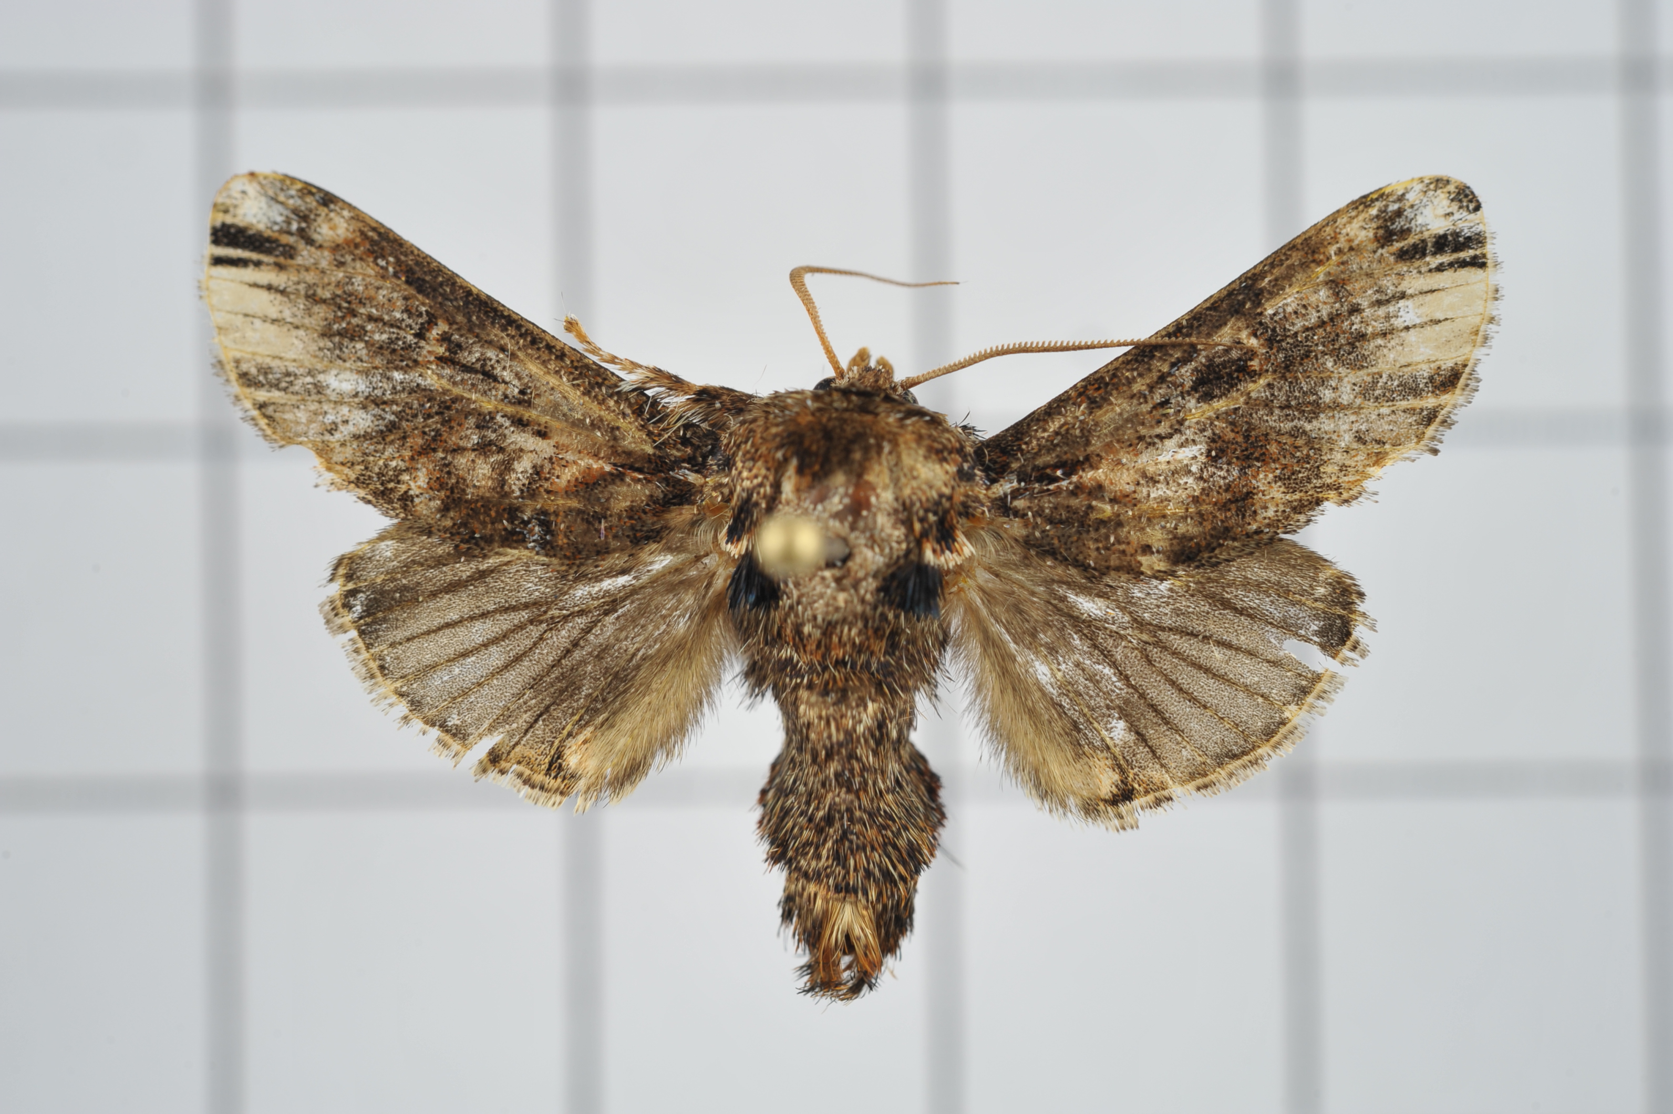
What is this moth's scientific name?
Belippa horrida
